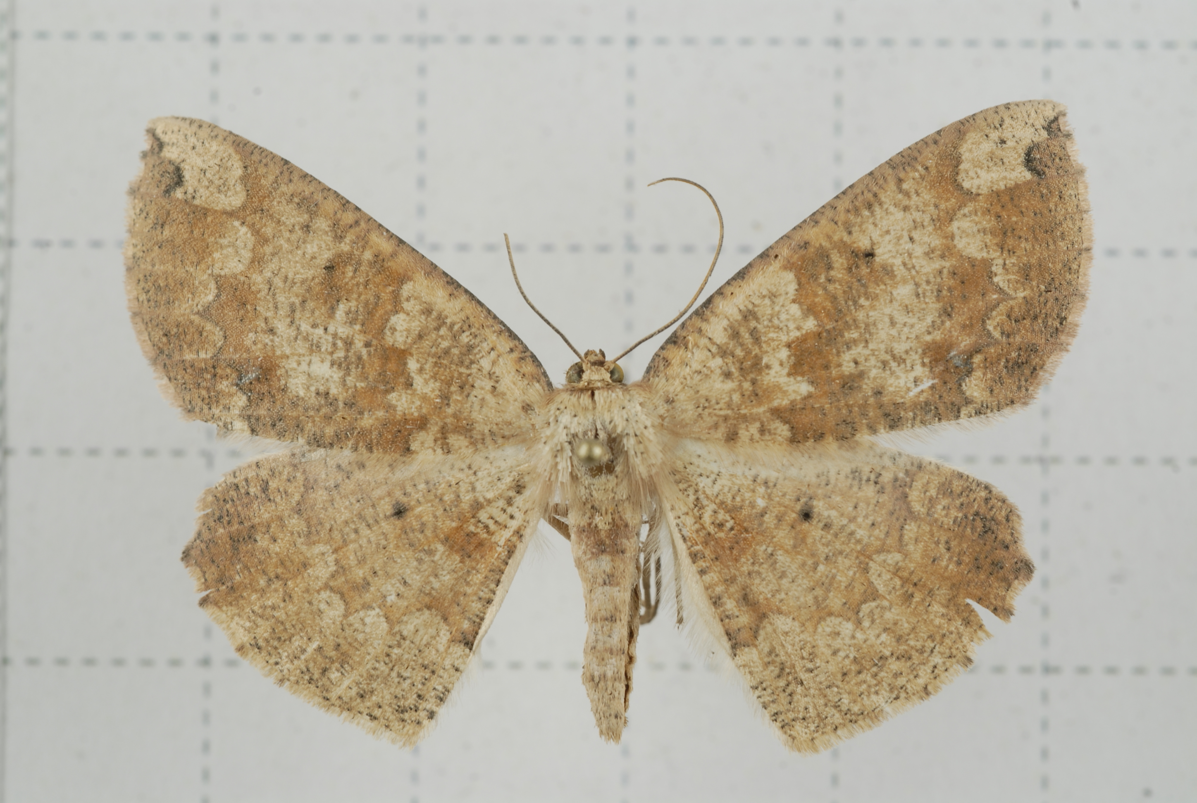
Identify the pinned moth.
Heterostegania lunulosa
